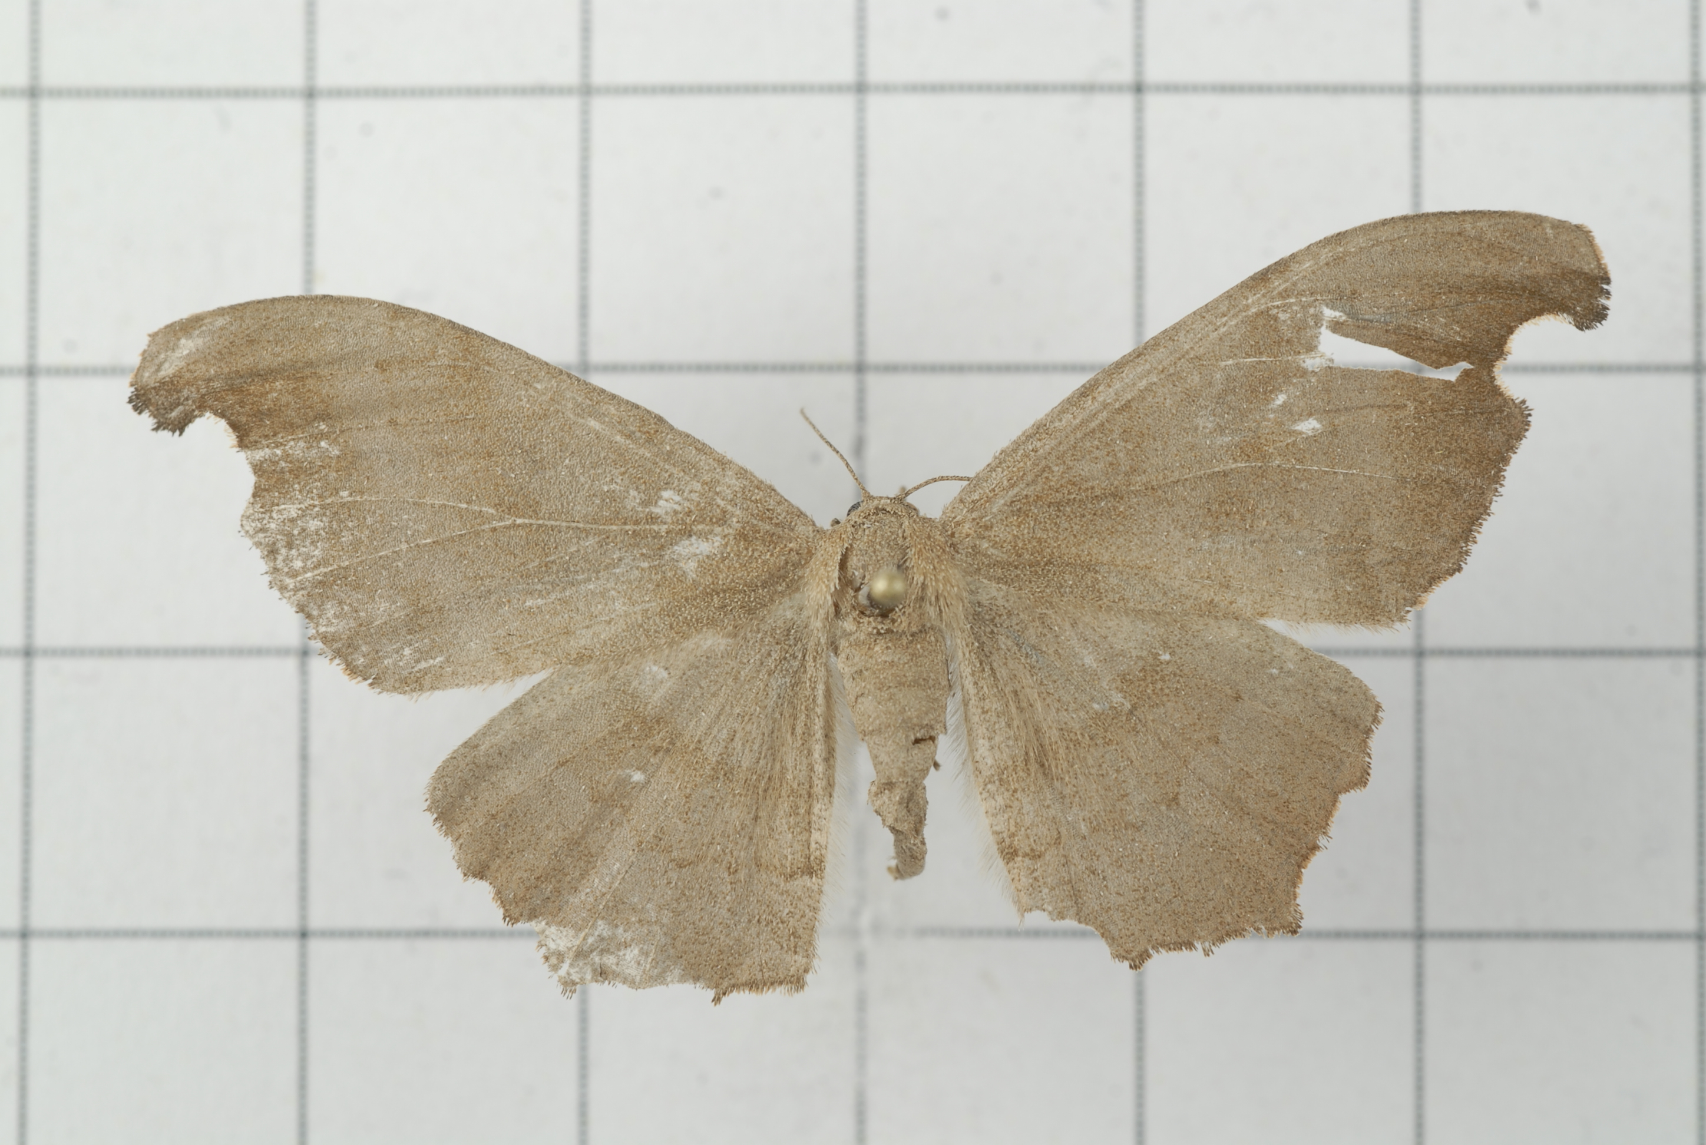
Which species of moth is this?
Hyposidra talaca talaca
